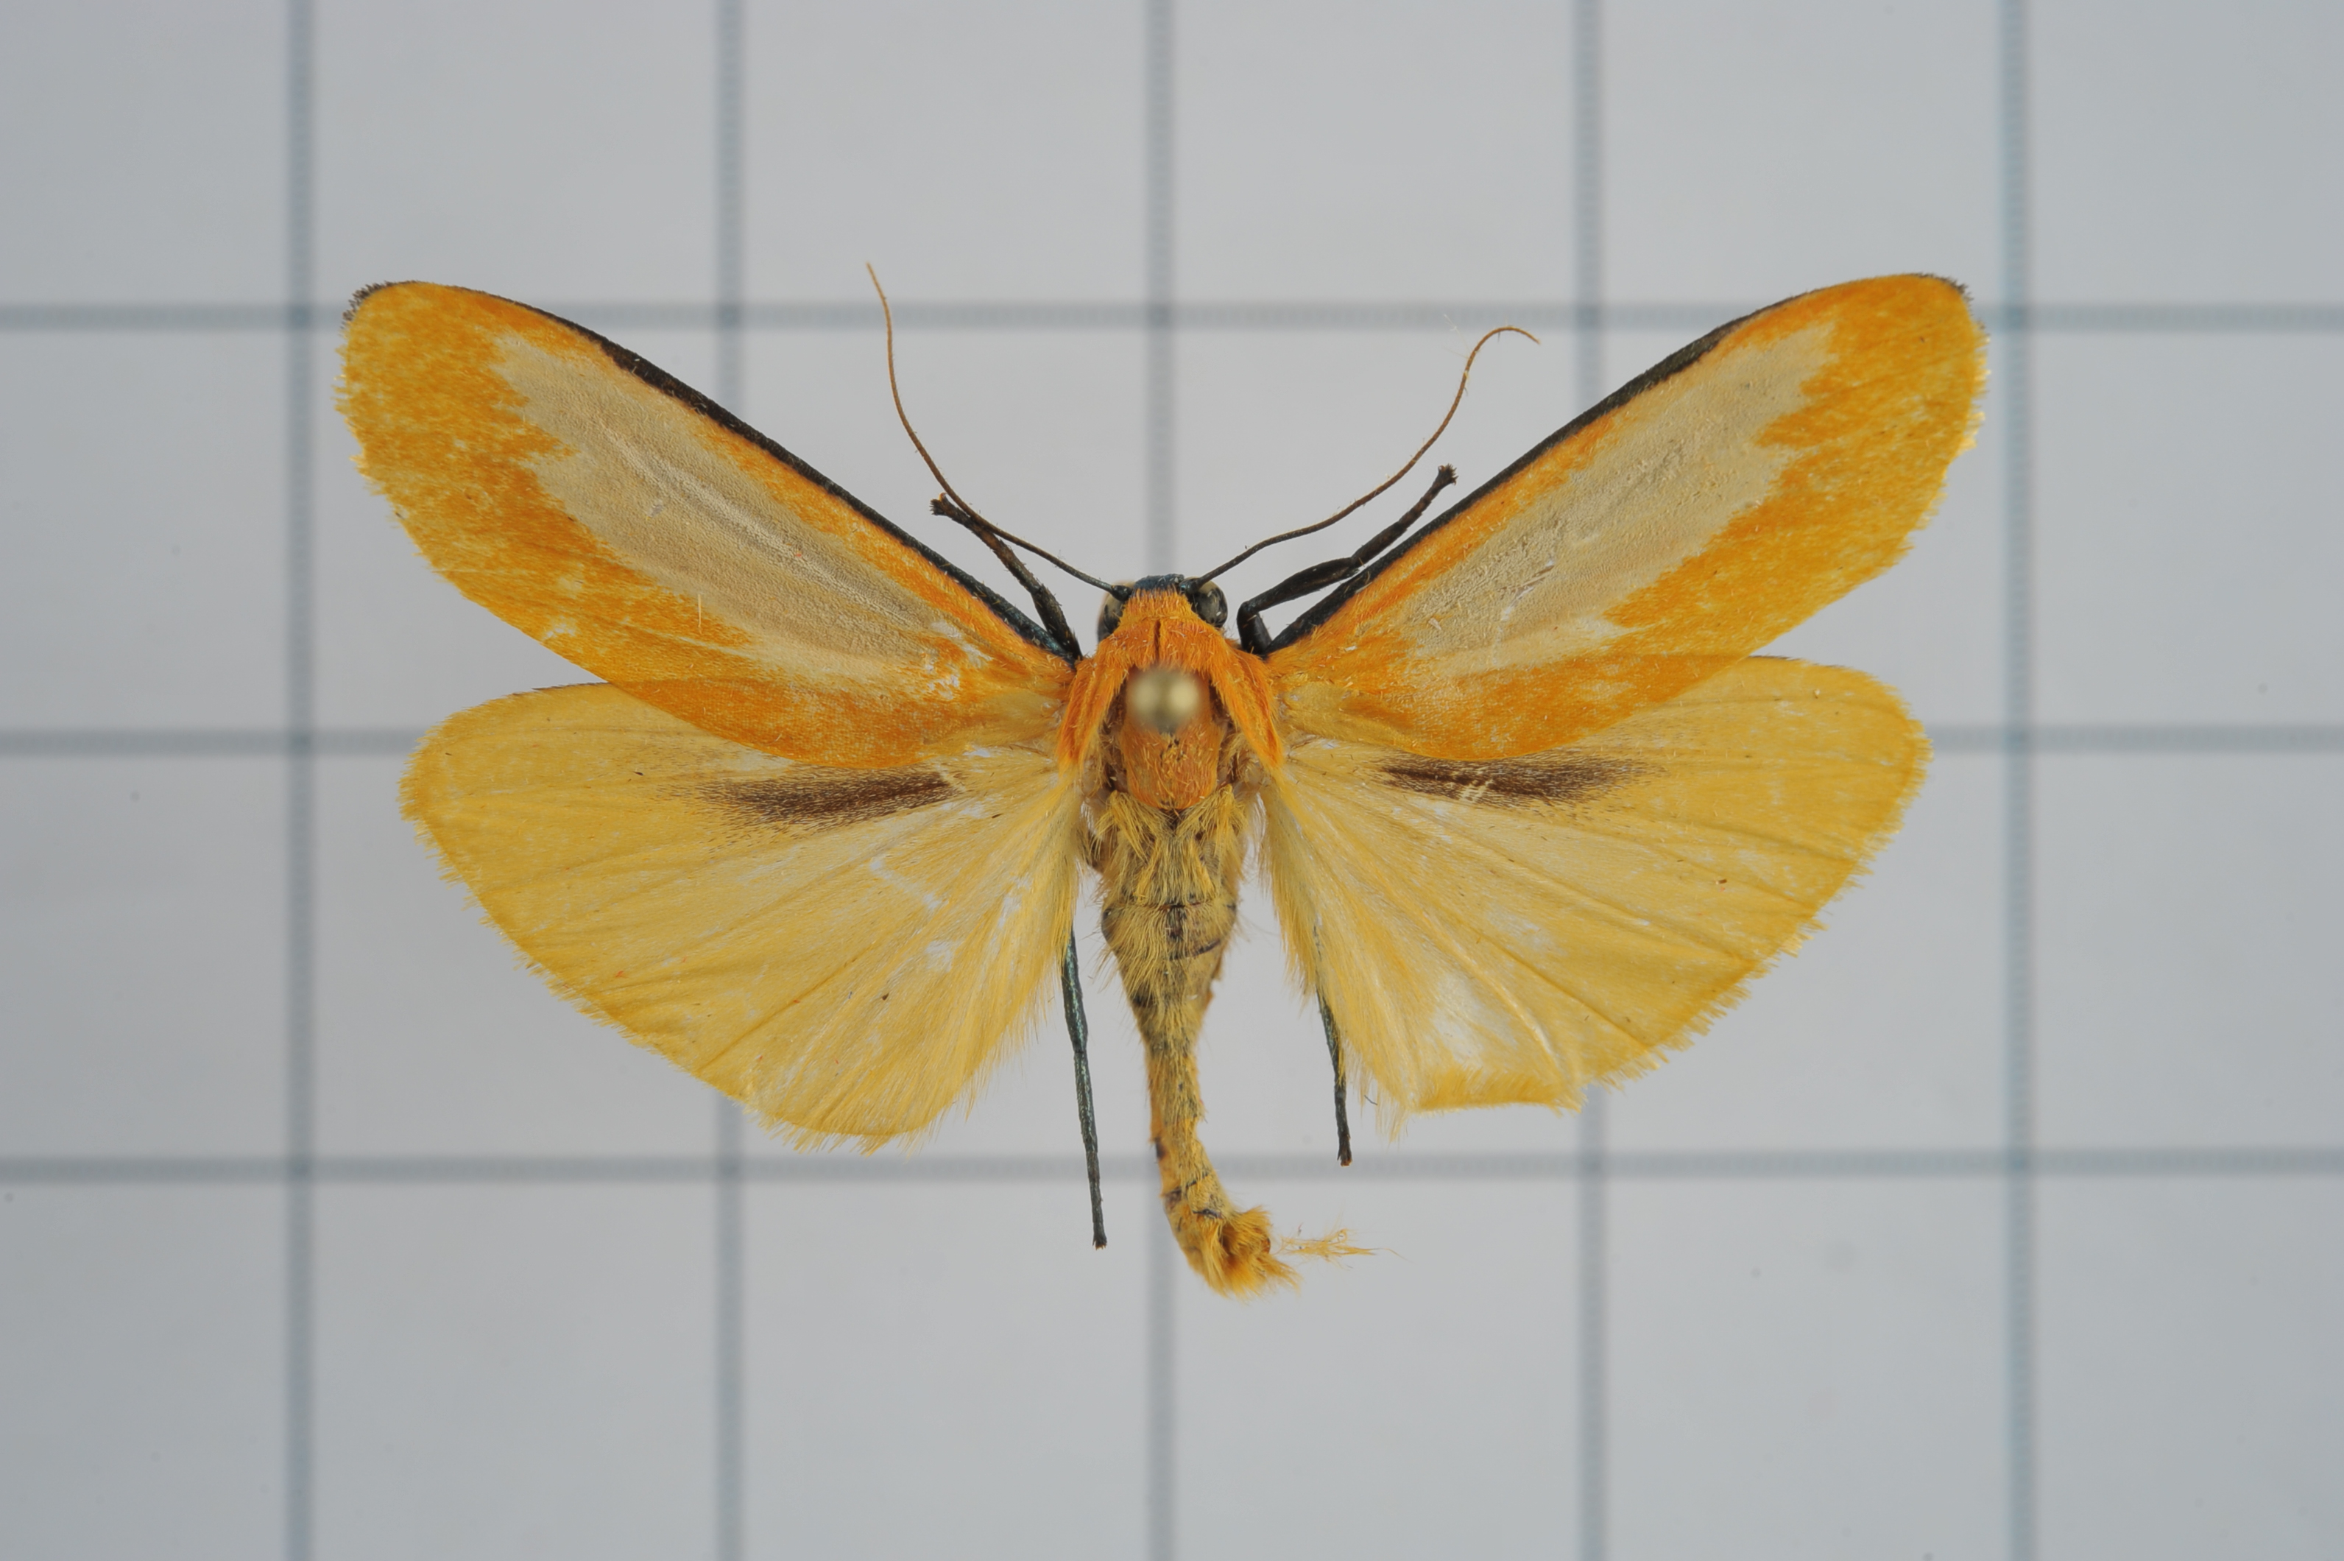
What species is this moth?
Conilepia nigricosta paiwan
